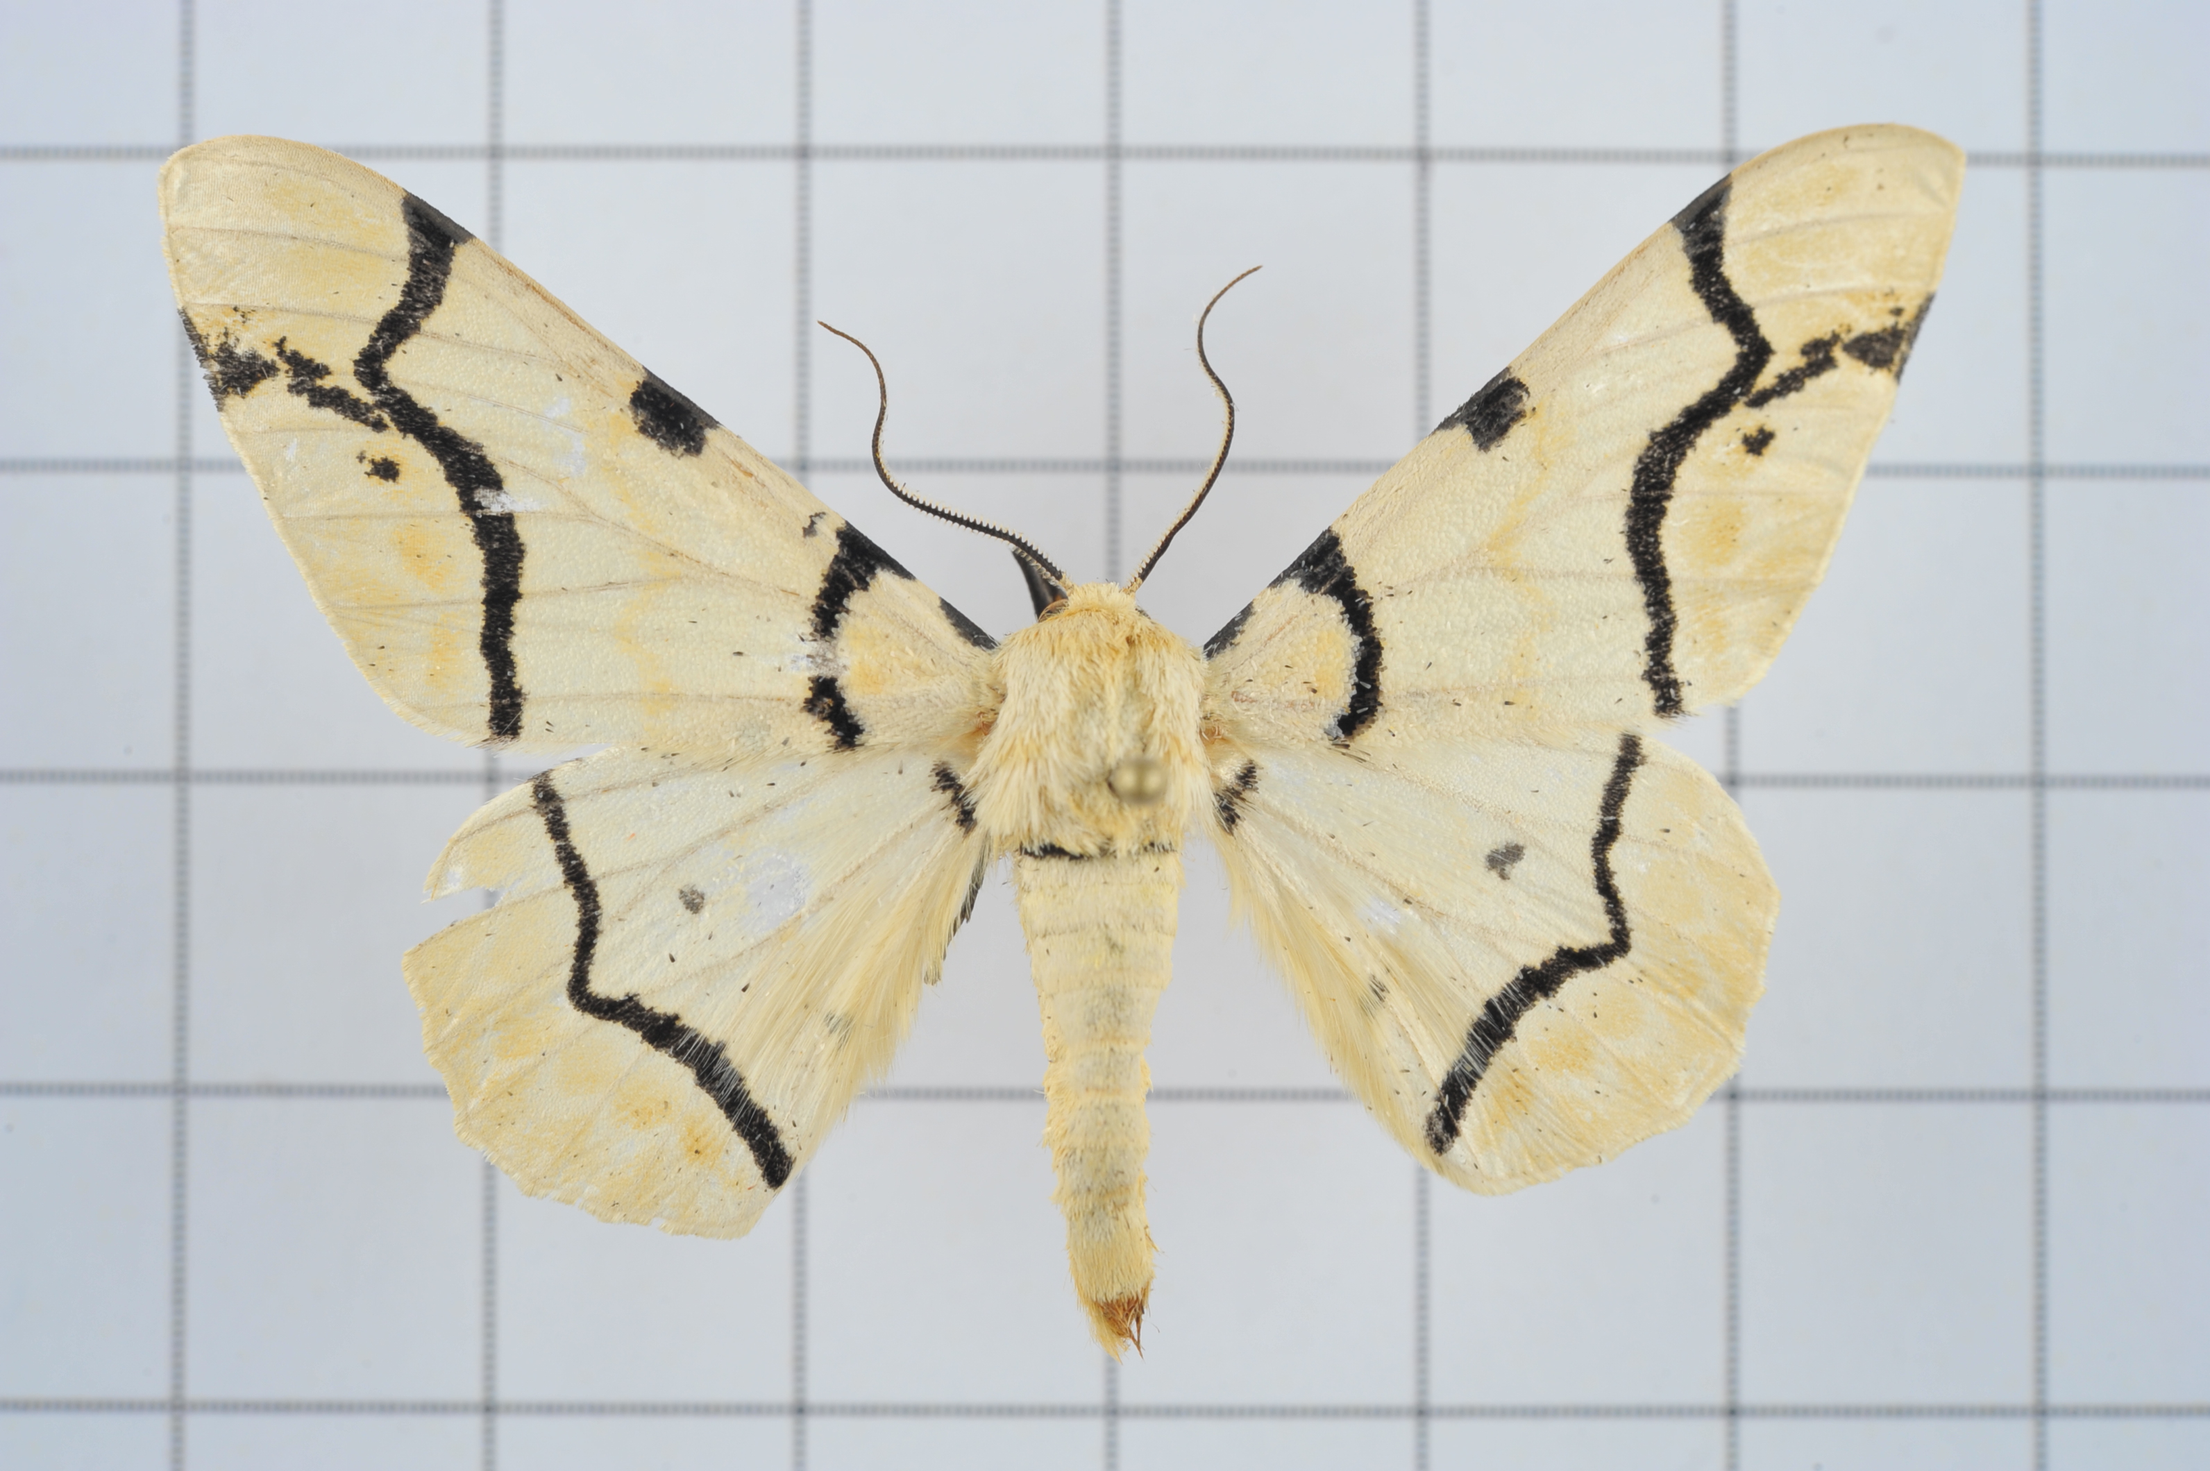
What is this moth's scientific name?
Biston perclara
